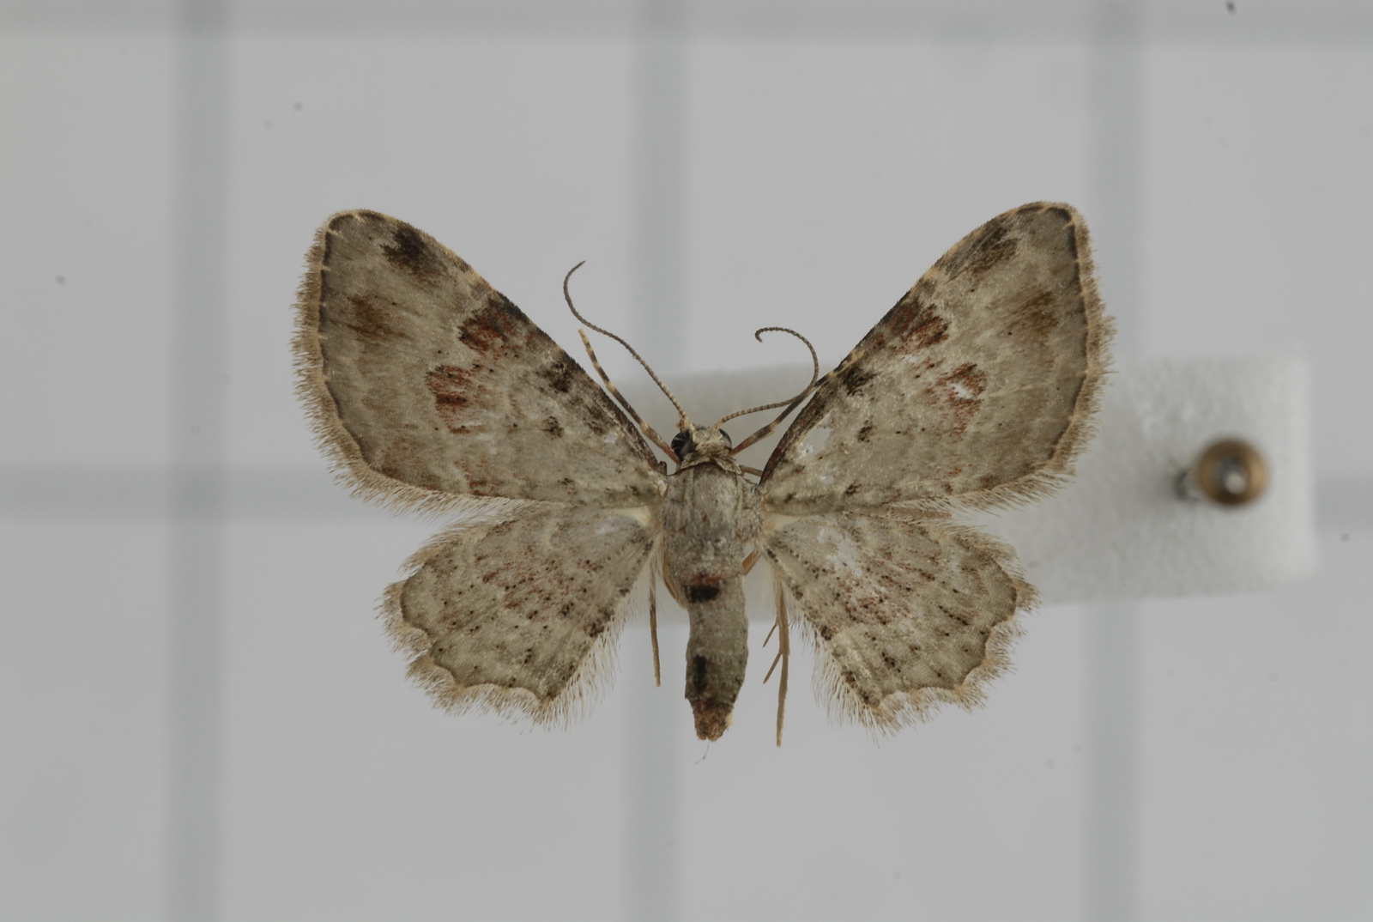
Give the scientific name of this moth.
Bosara obliterata
